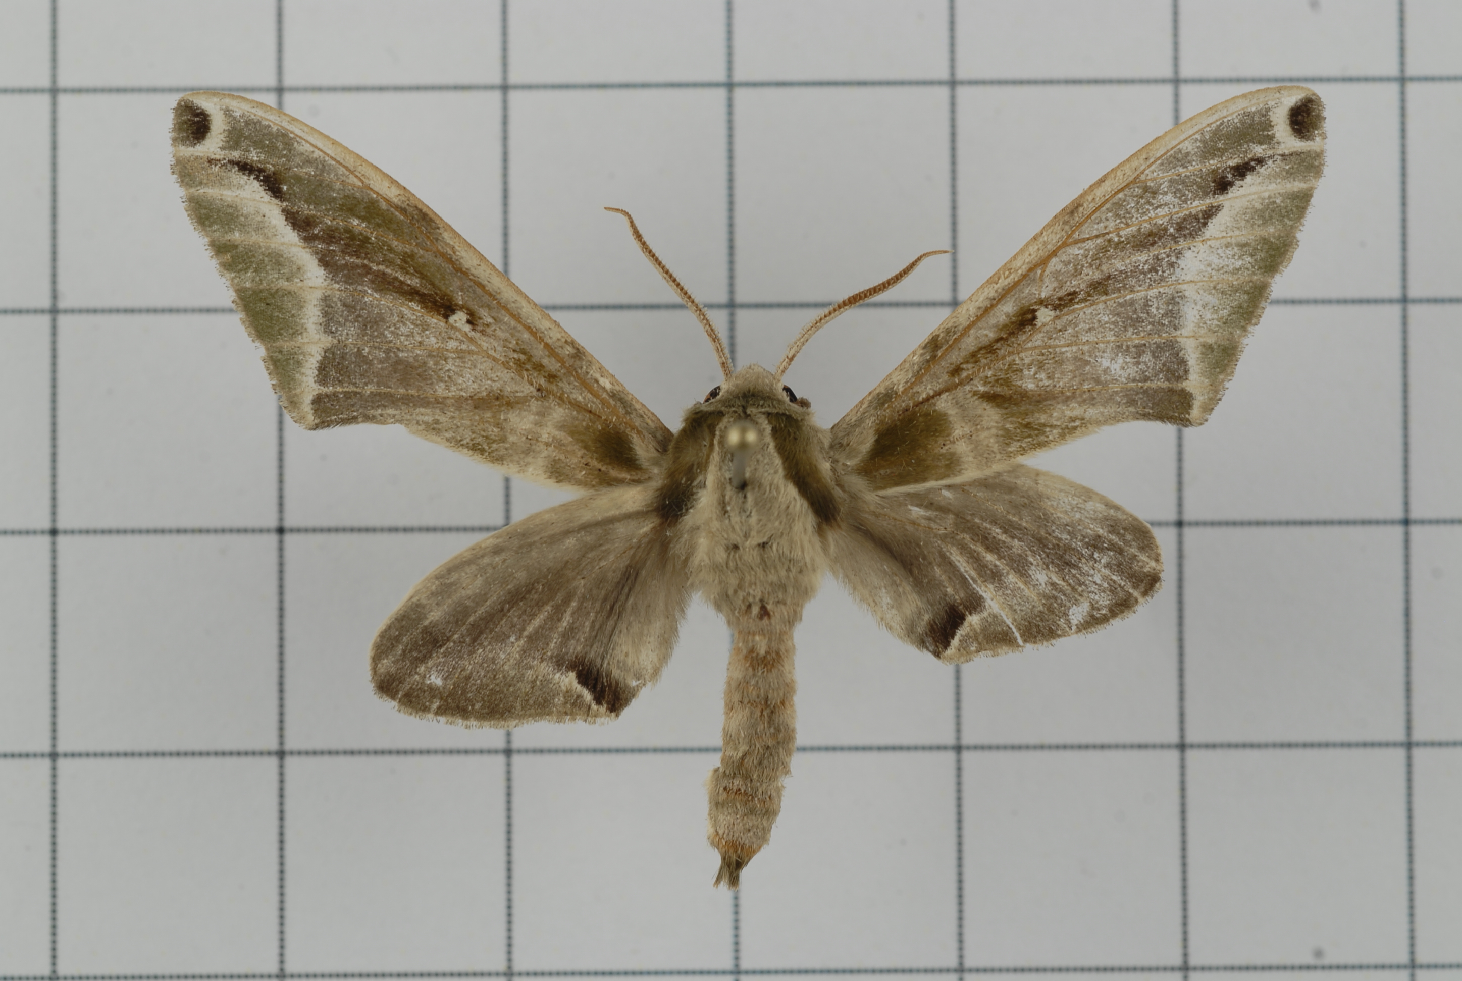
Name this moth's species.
Parum colligata
